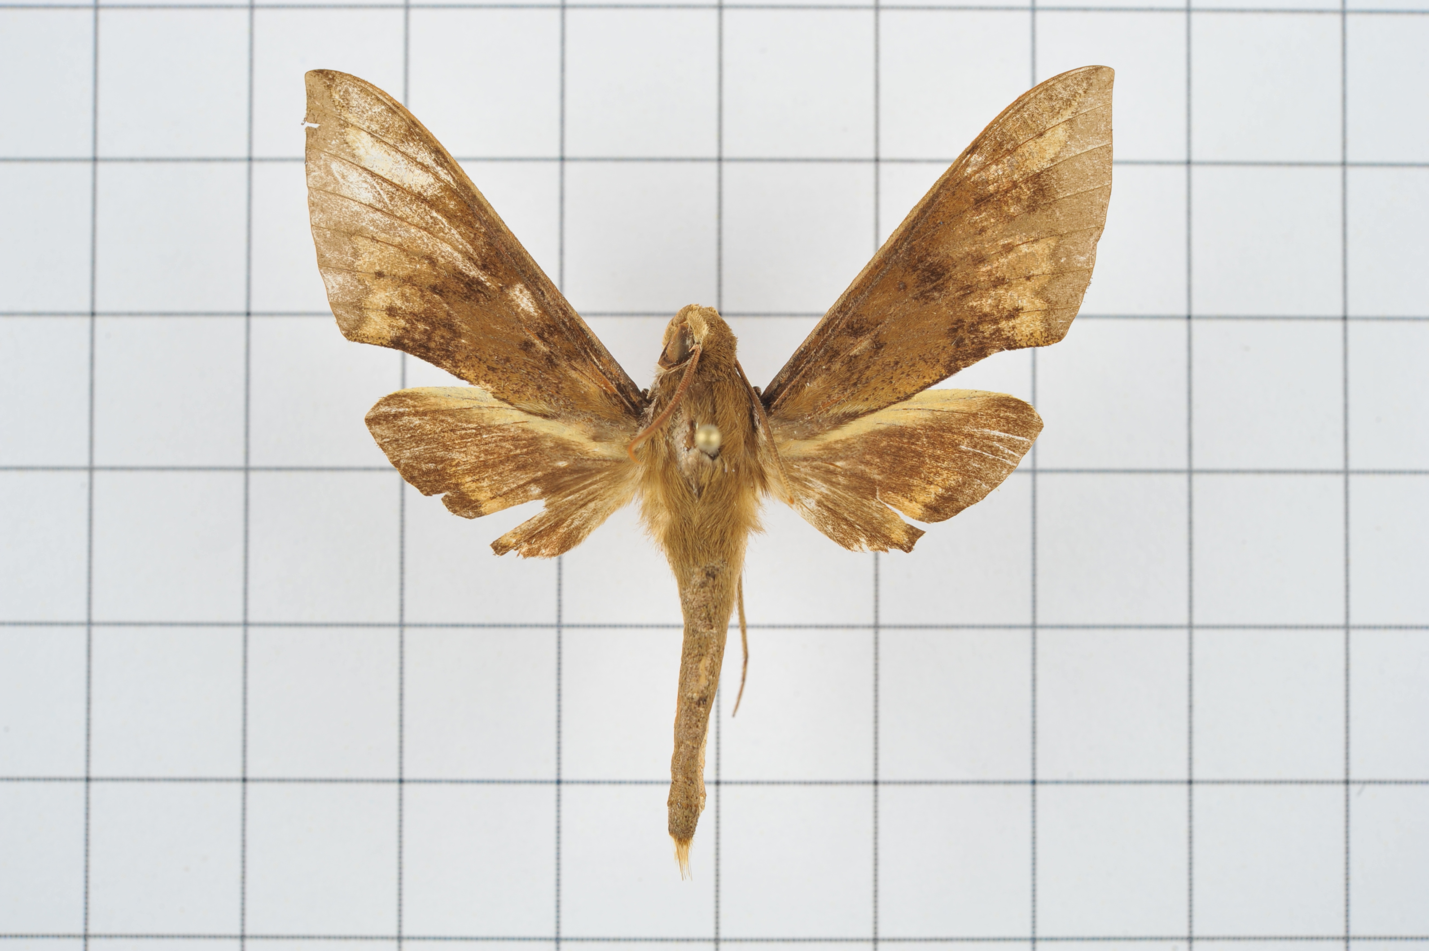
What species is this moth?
Rhagastis castor formosana
